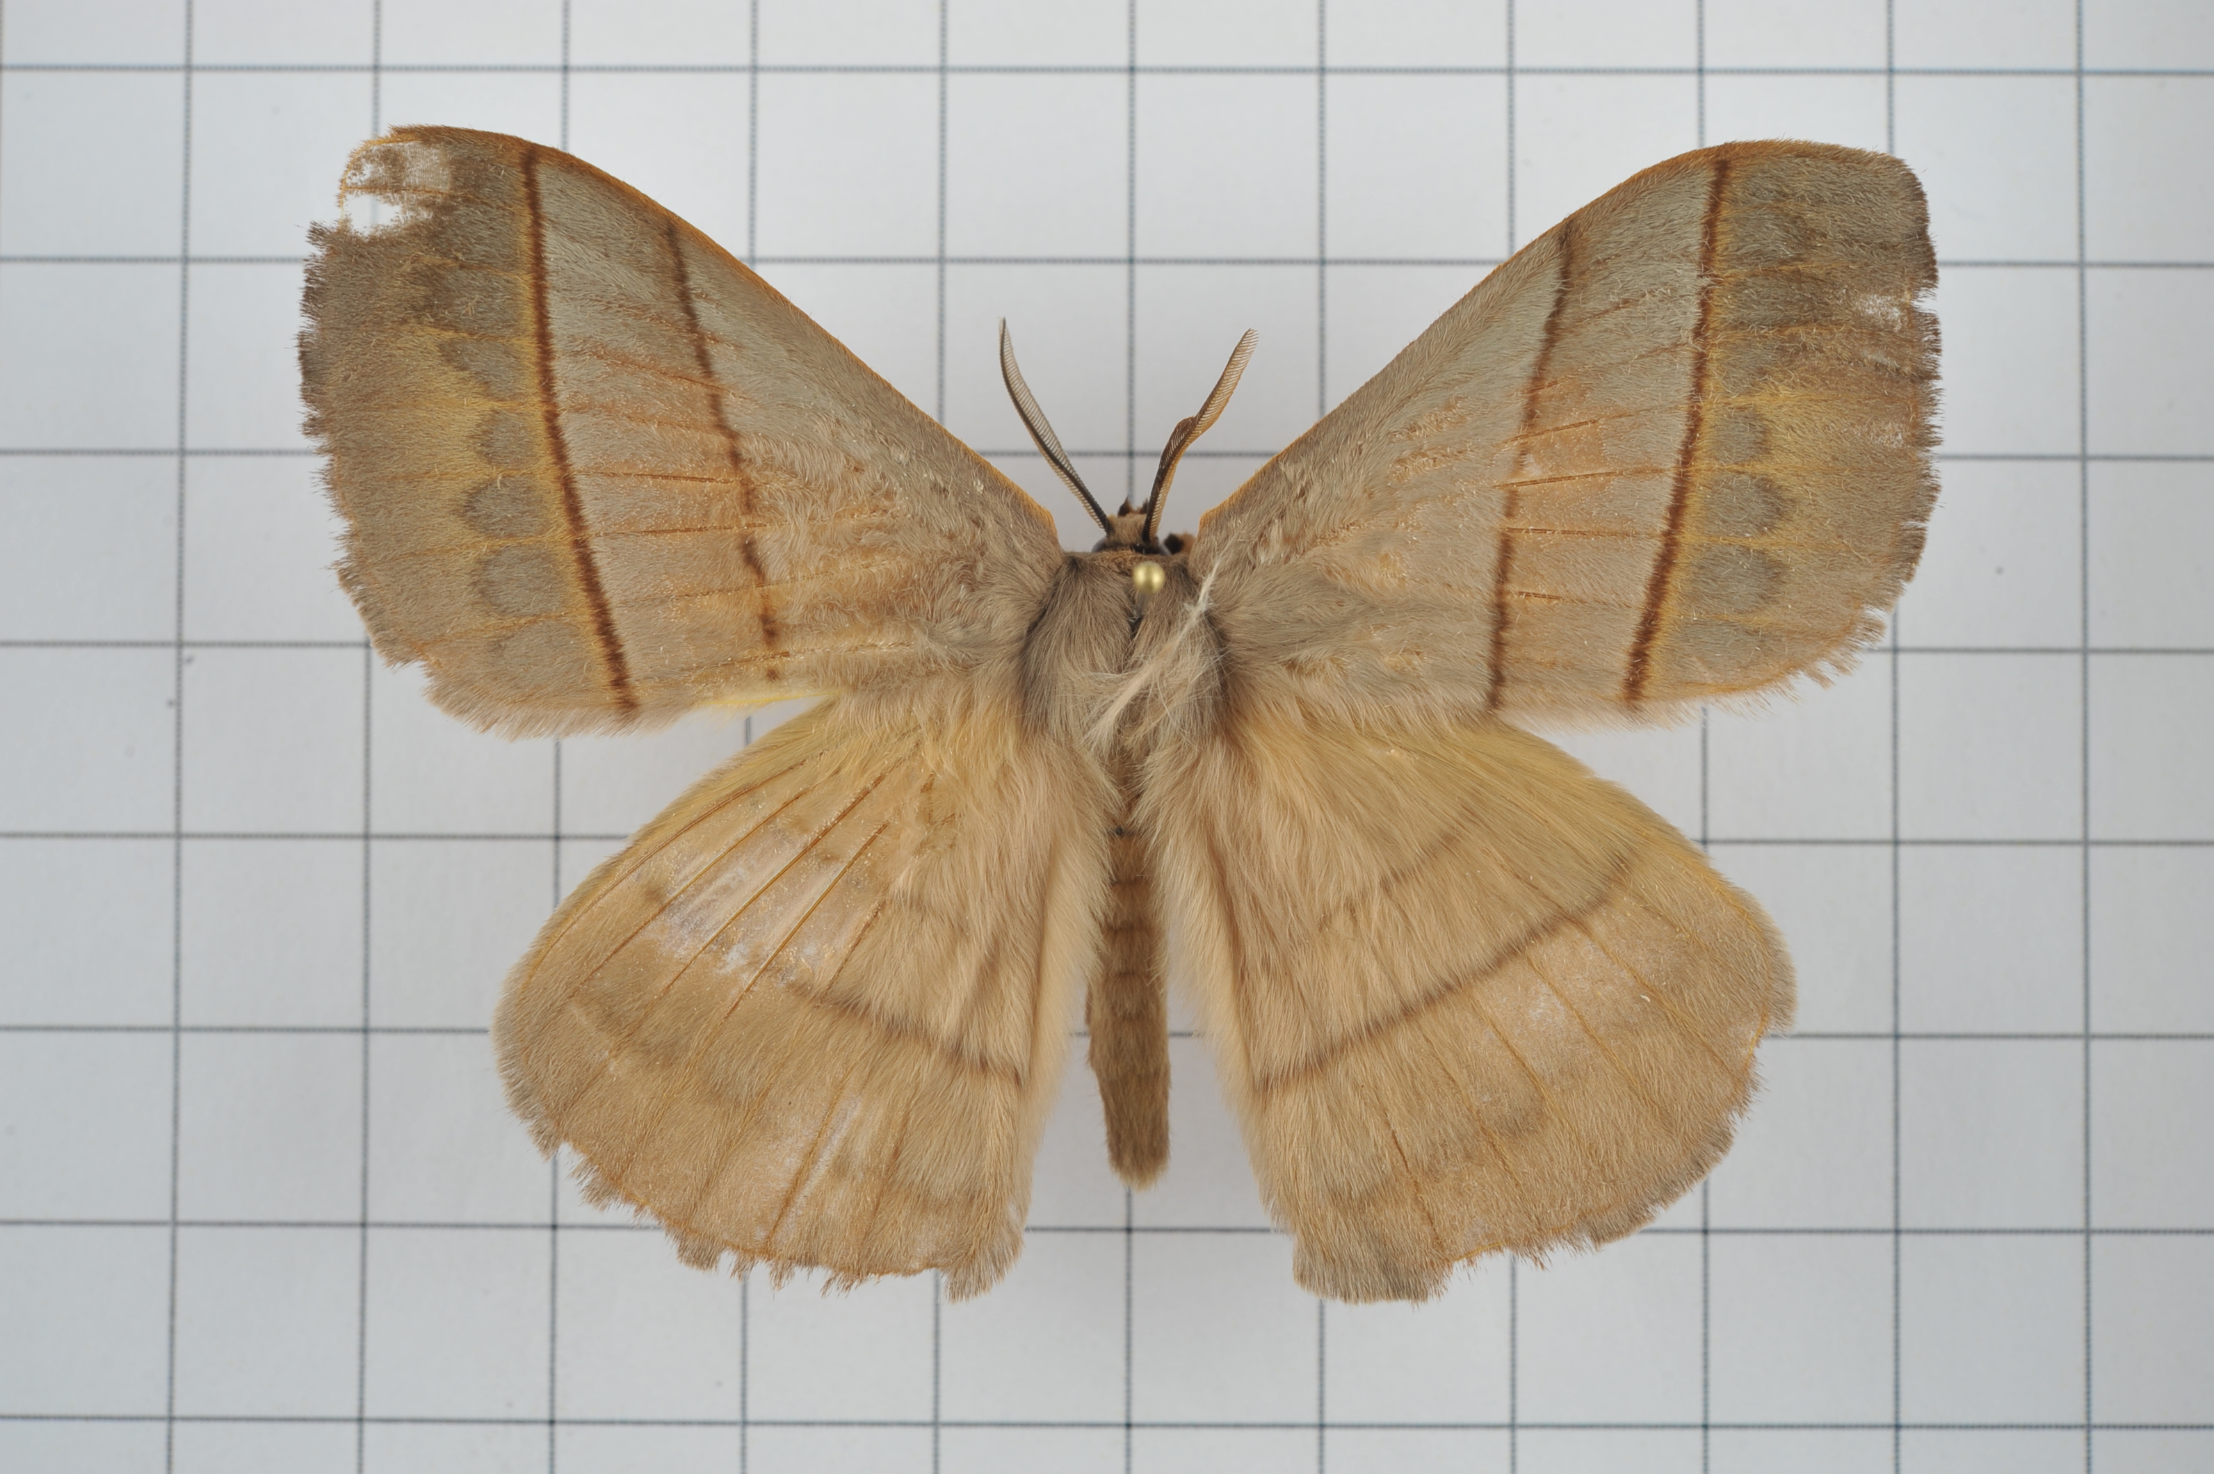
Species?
Palirisa cervina formosana
